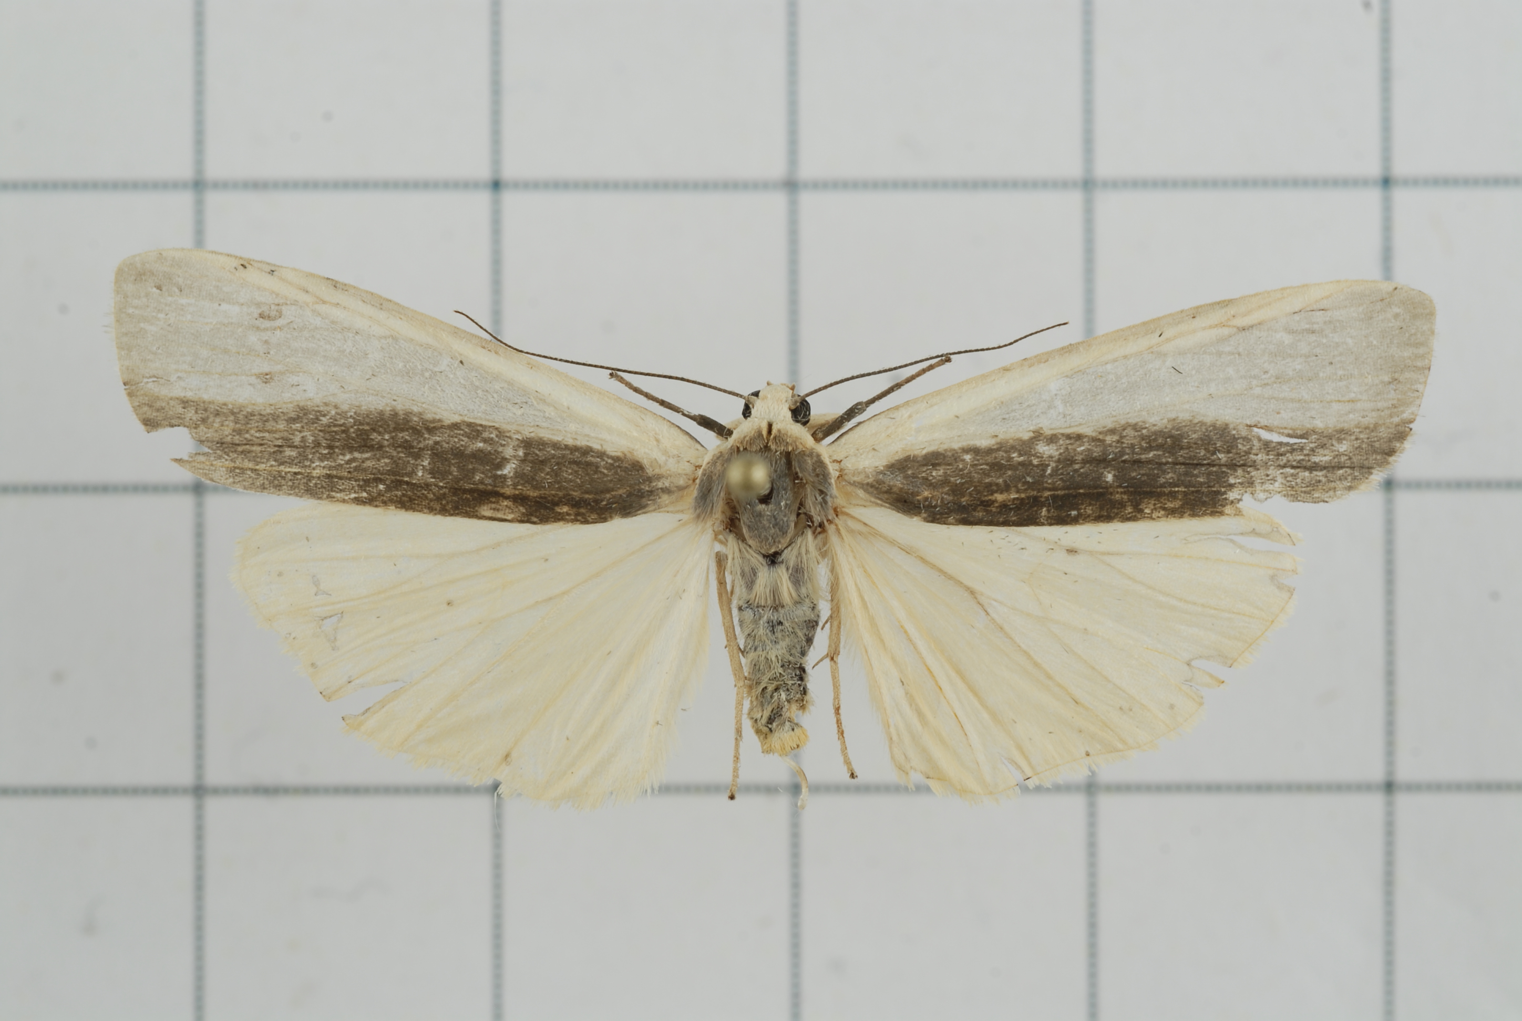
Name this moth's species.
Hesudra divisa
